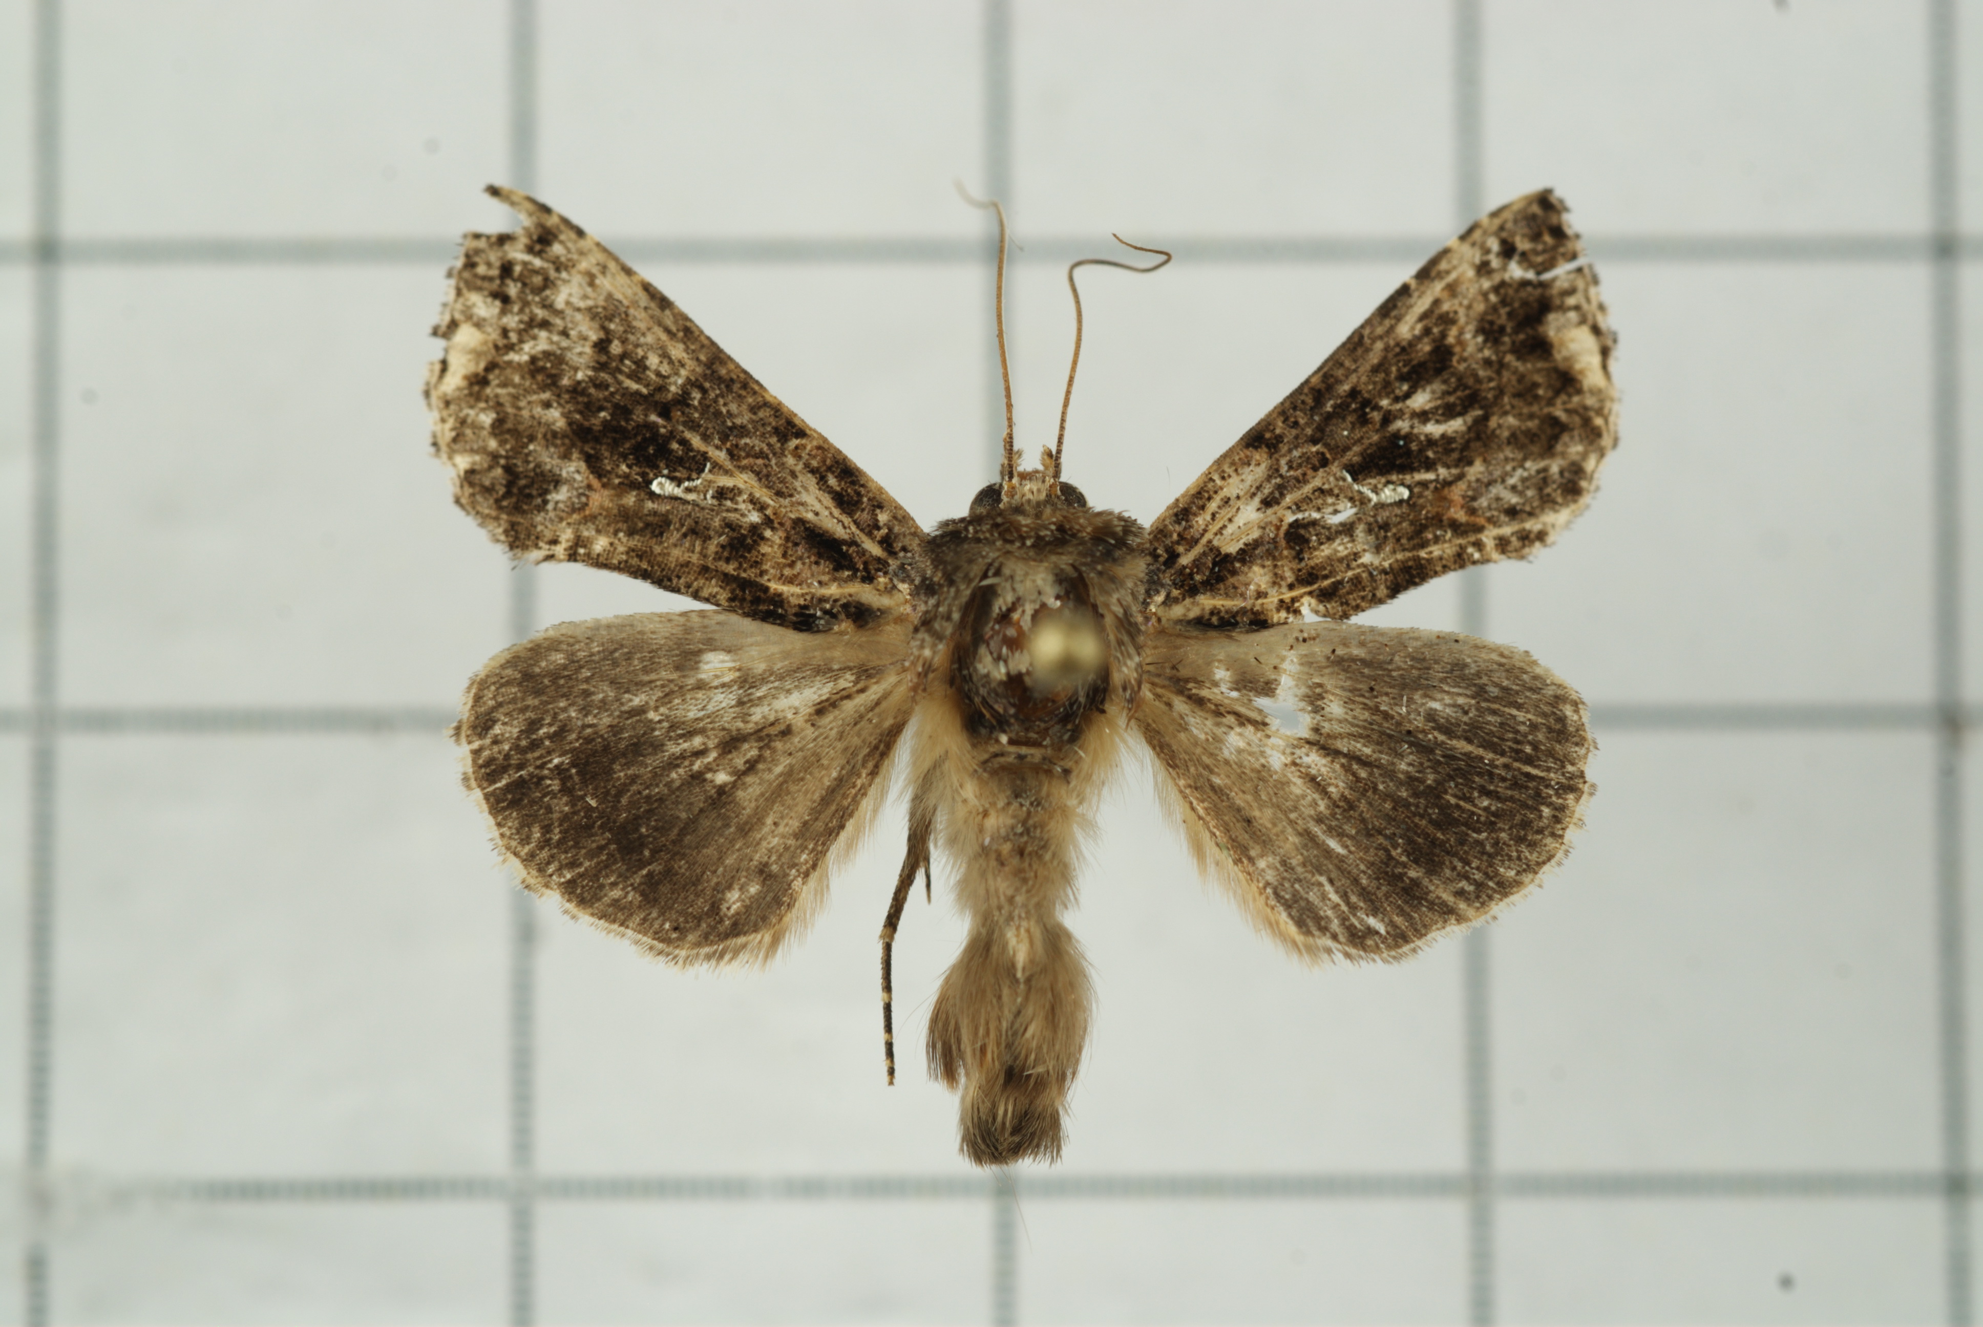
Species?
Ctenoplusia kosemponensis
